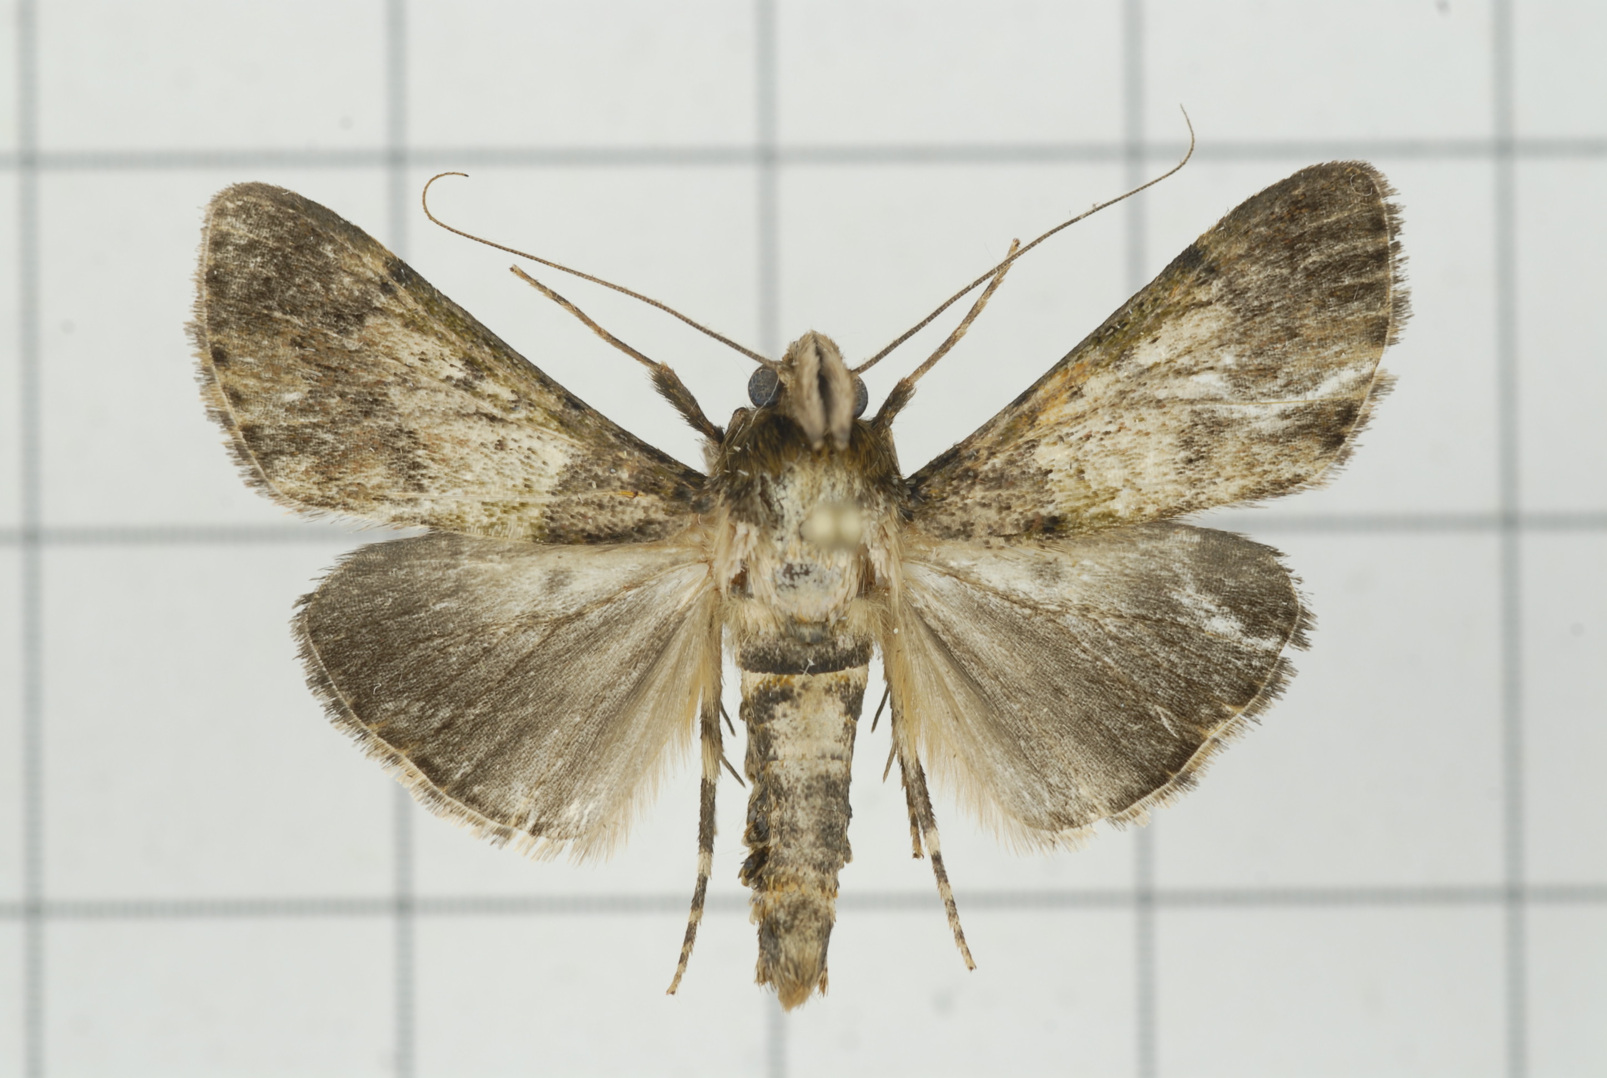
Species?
Teliphasa nubilosa
